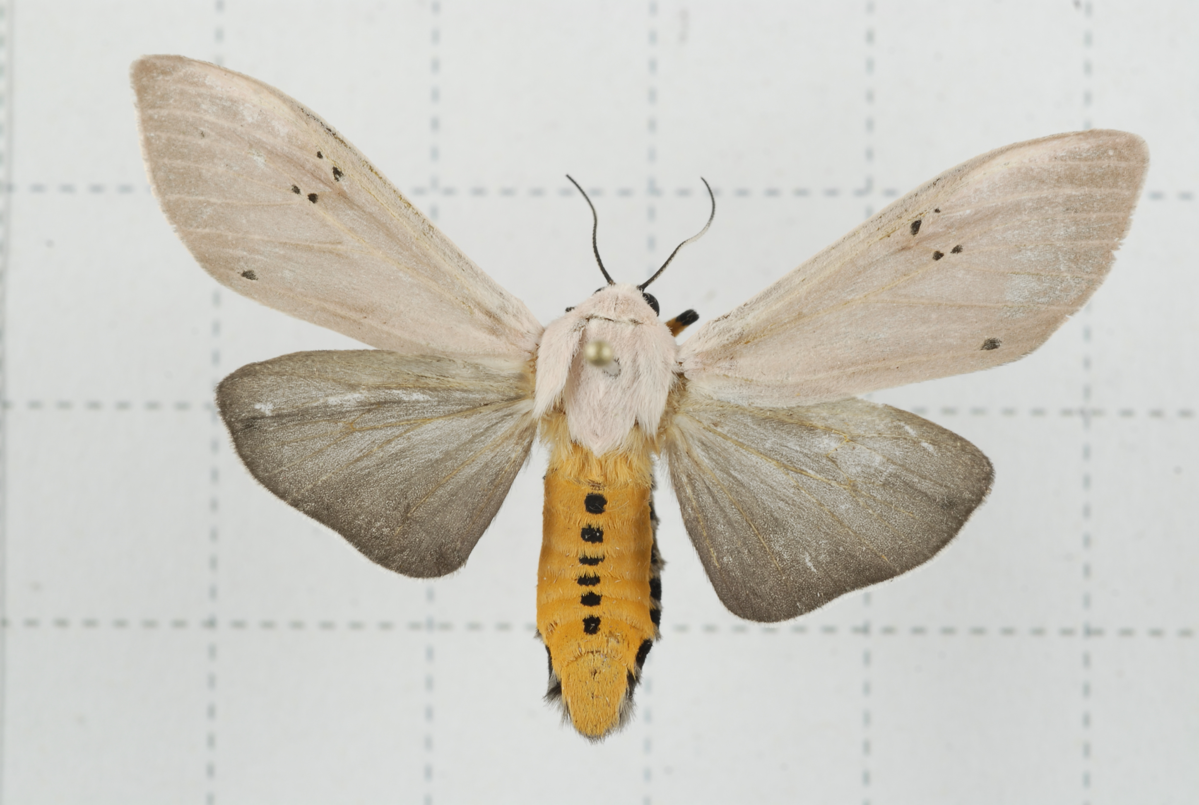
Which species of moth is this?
Creatonotos transiens koni
